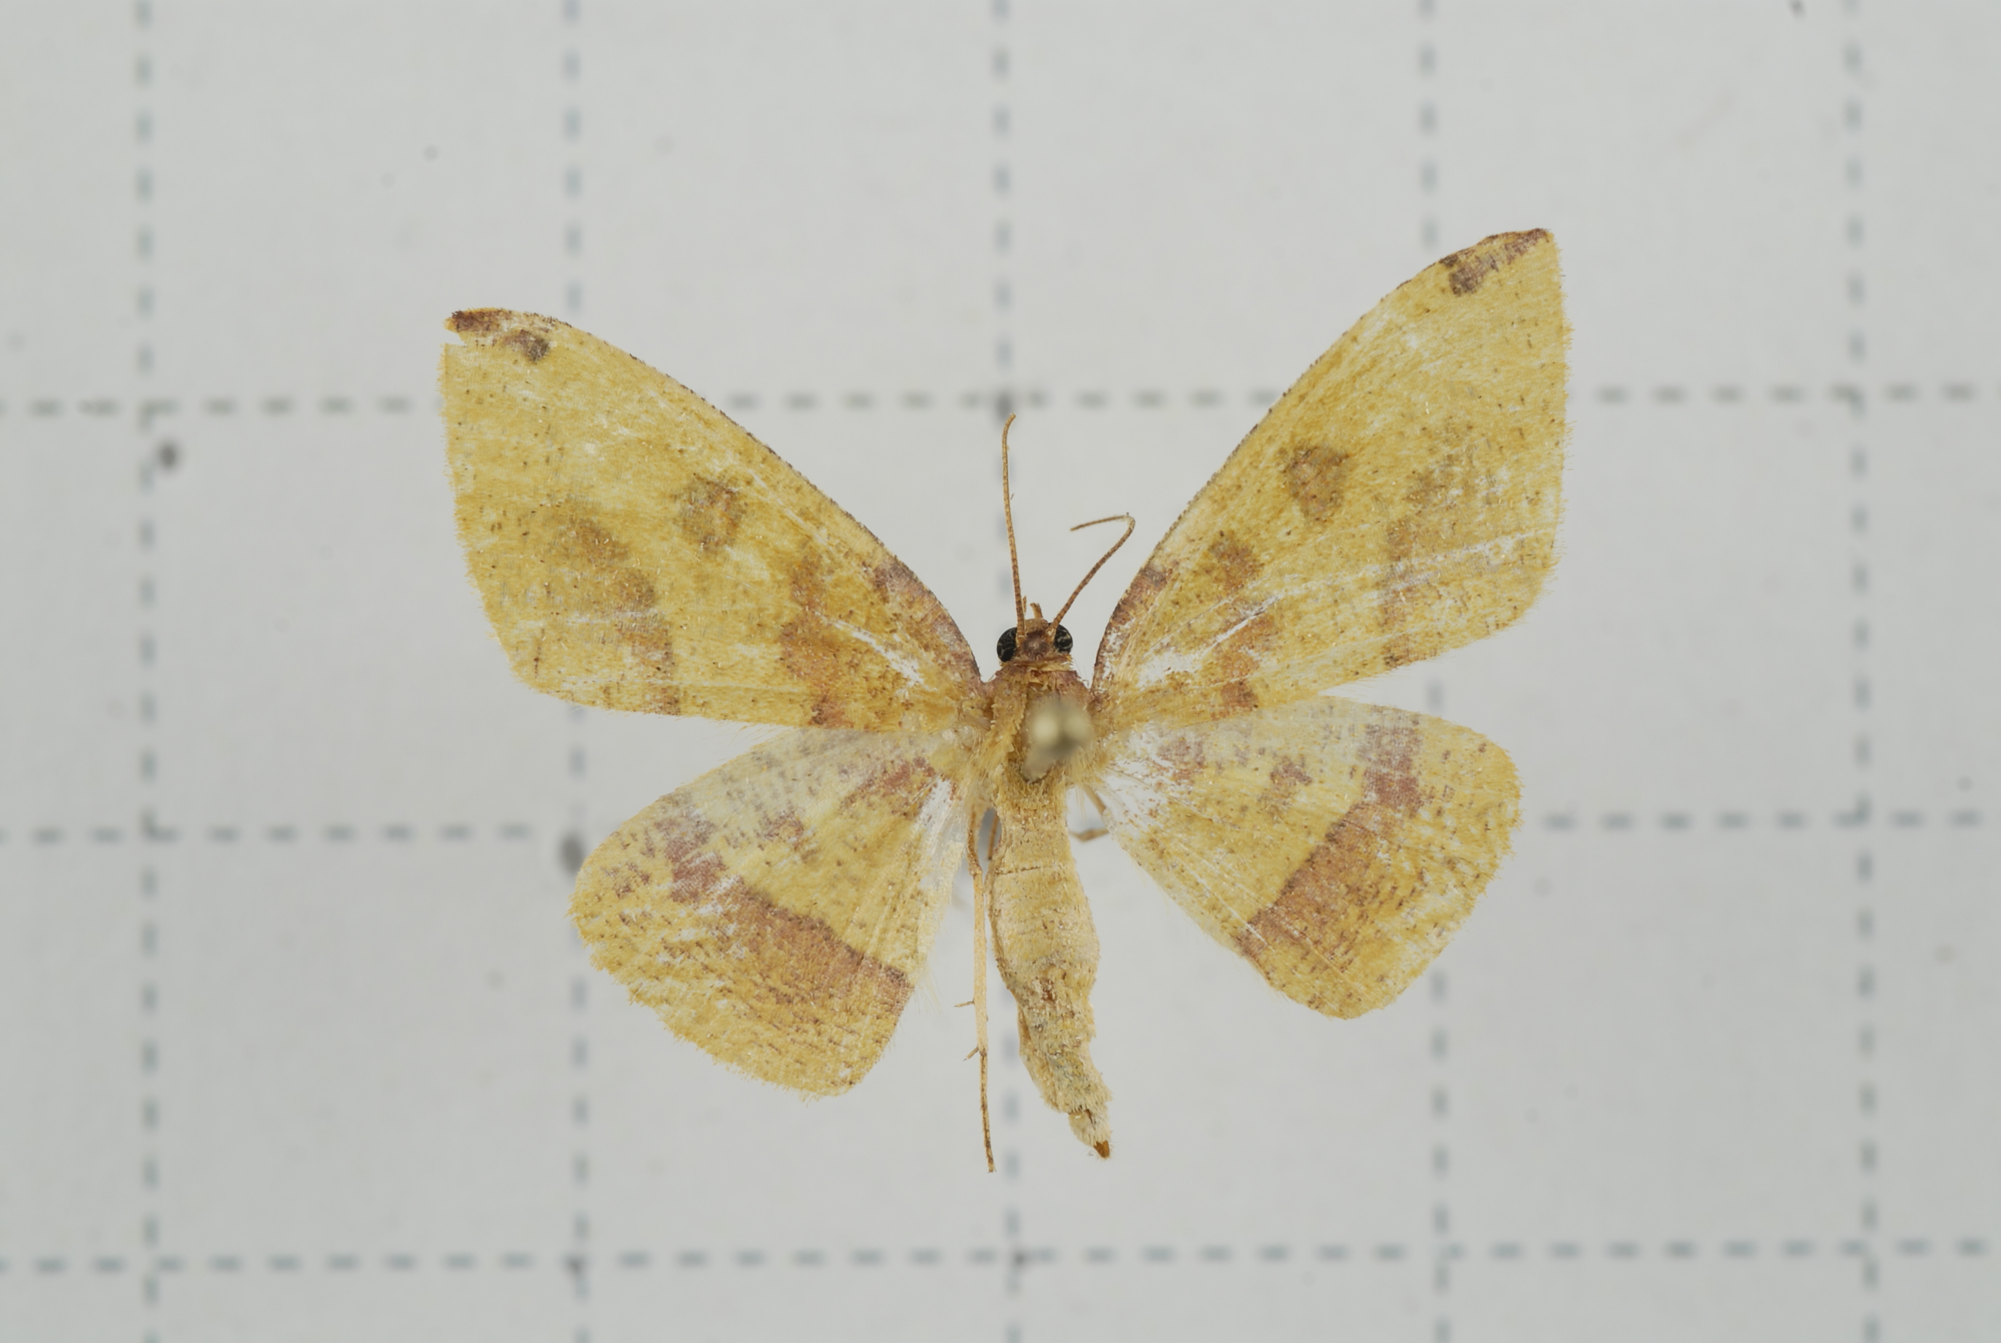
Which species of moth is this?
Heterolocha coccinea
